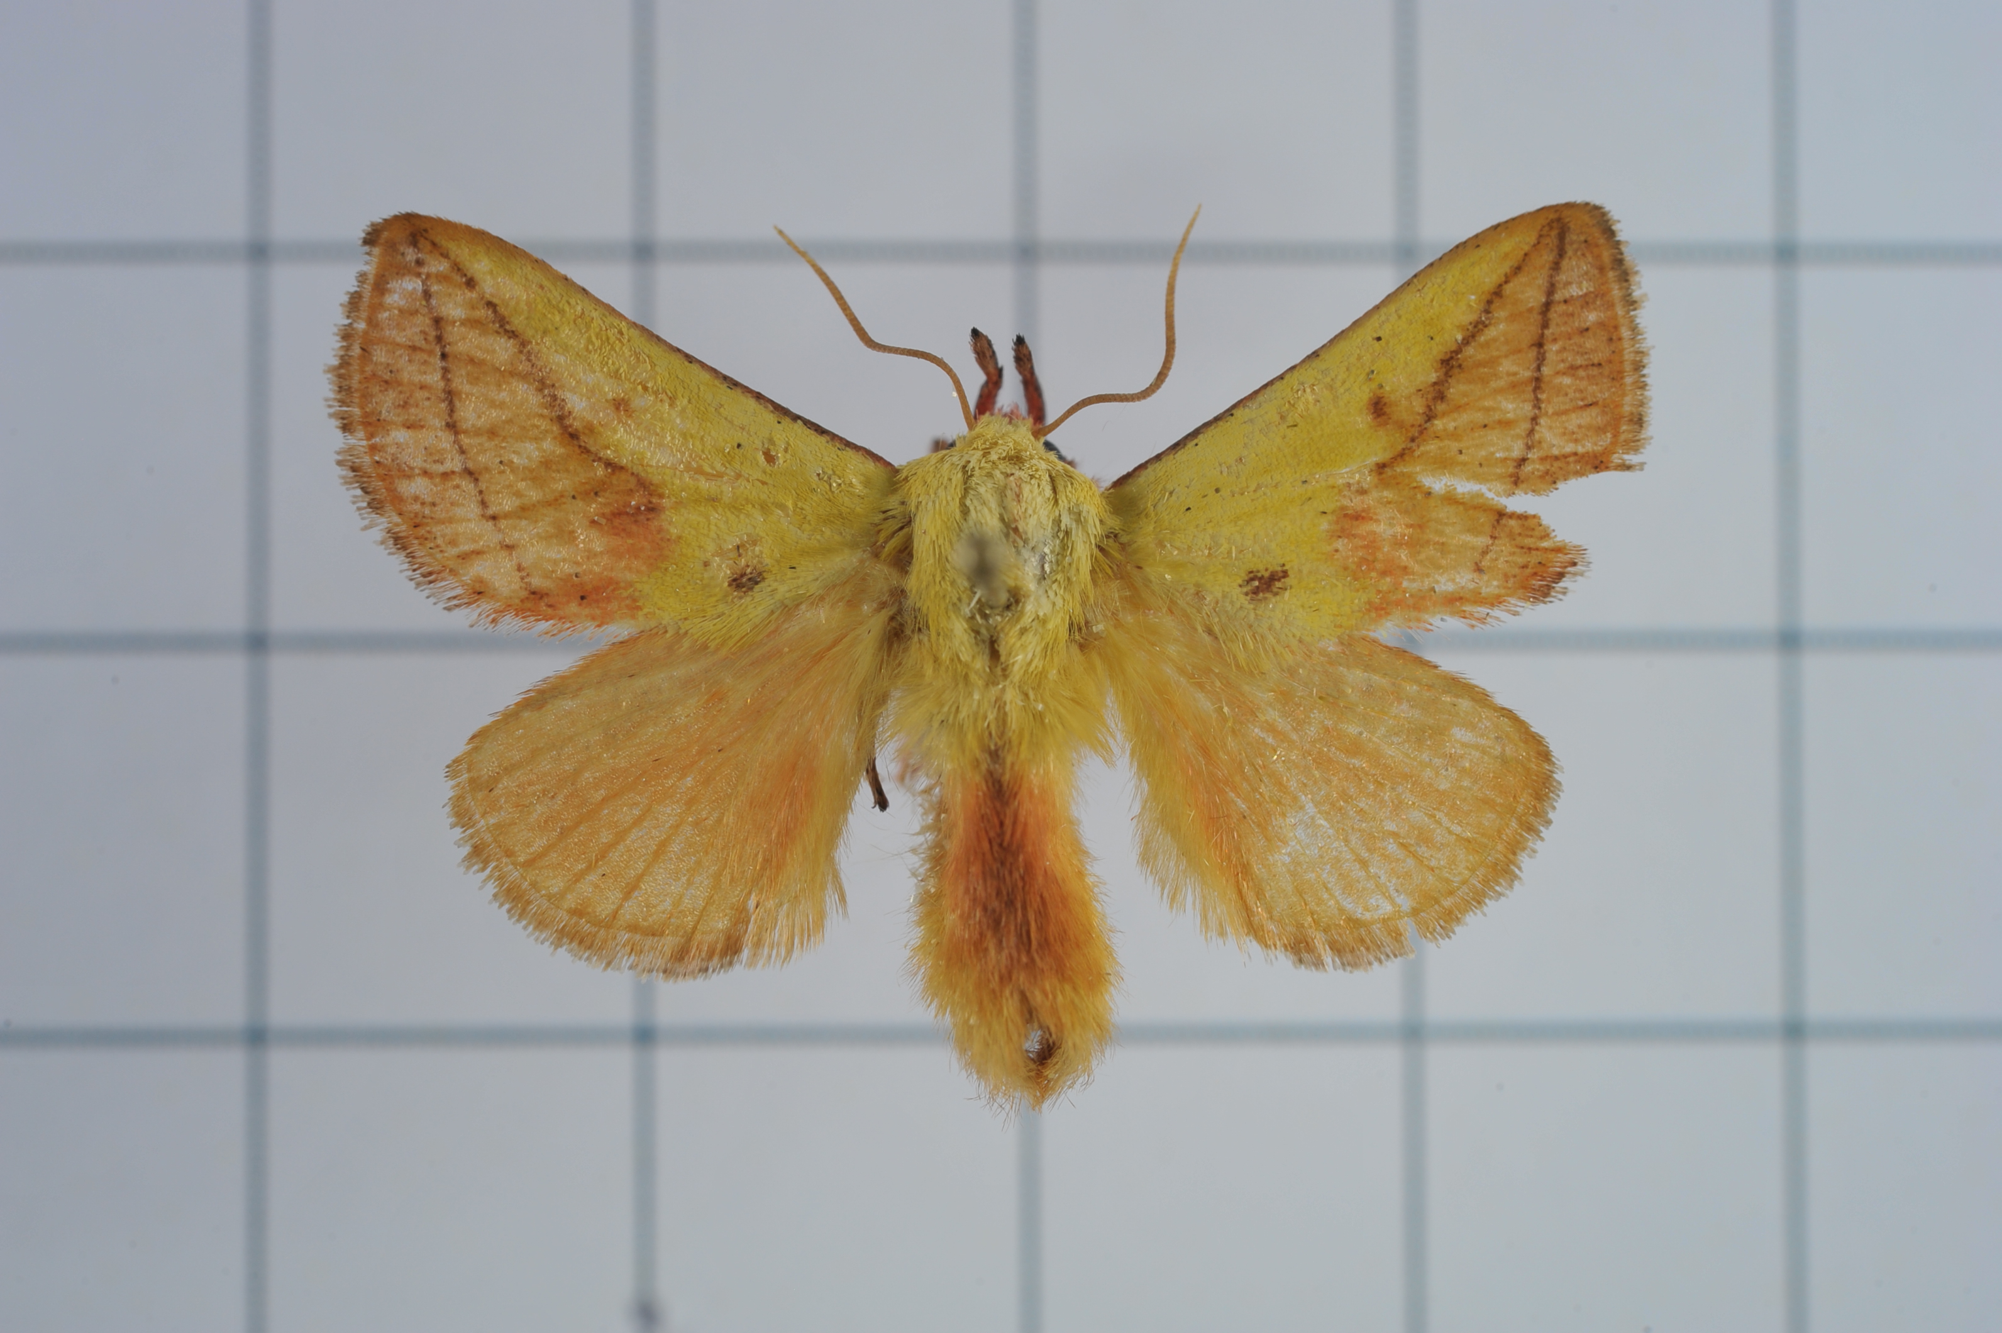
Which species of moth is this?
Monema rubriceps
